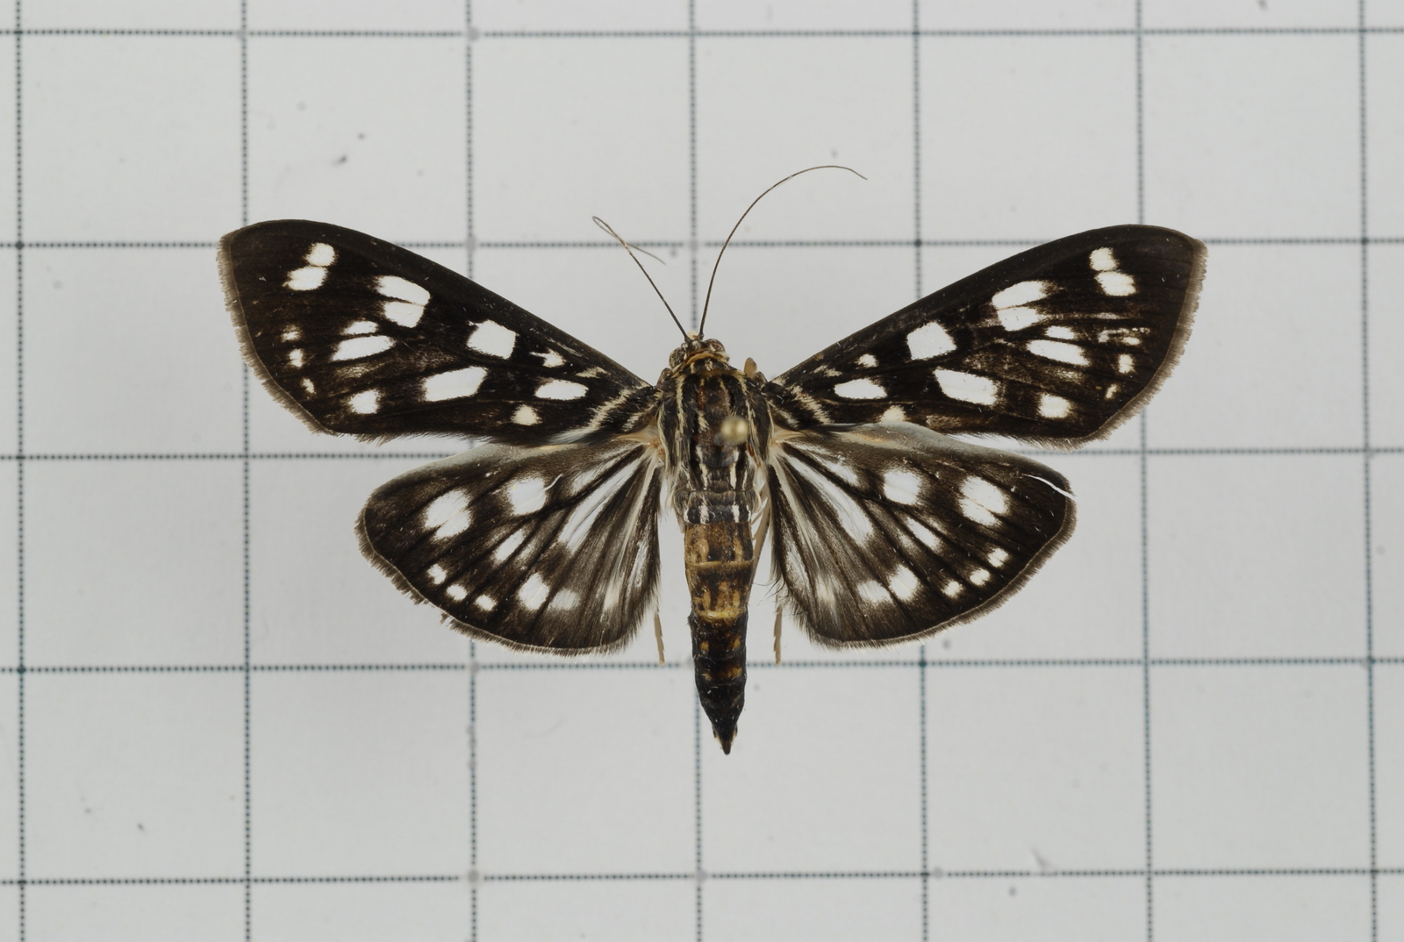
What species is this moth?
Pygospila tyres
